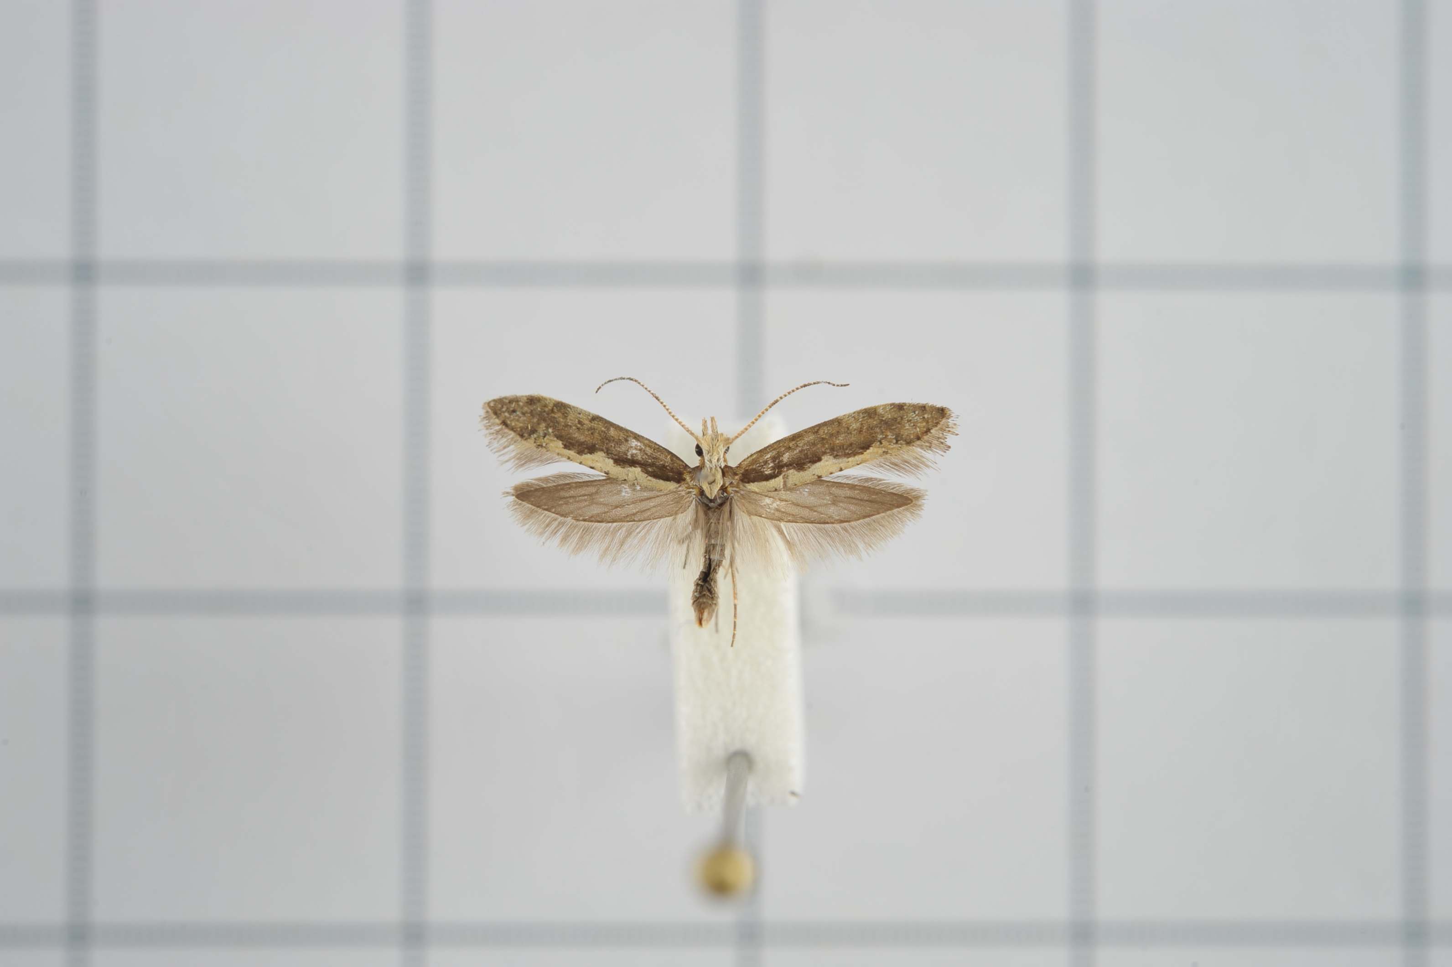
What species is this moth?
Plutella xylostella
